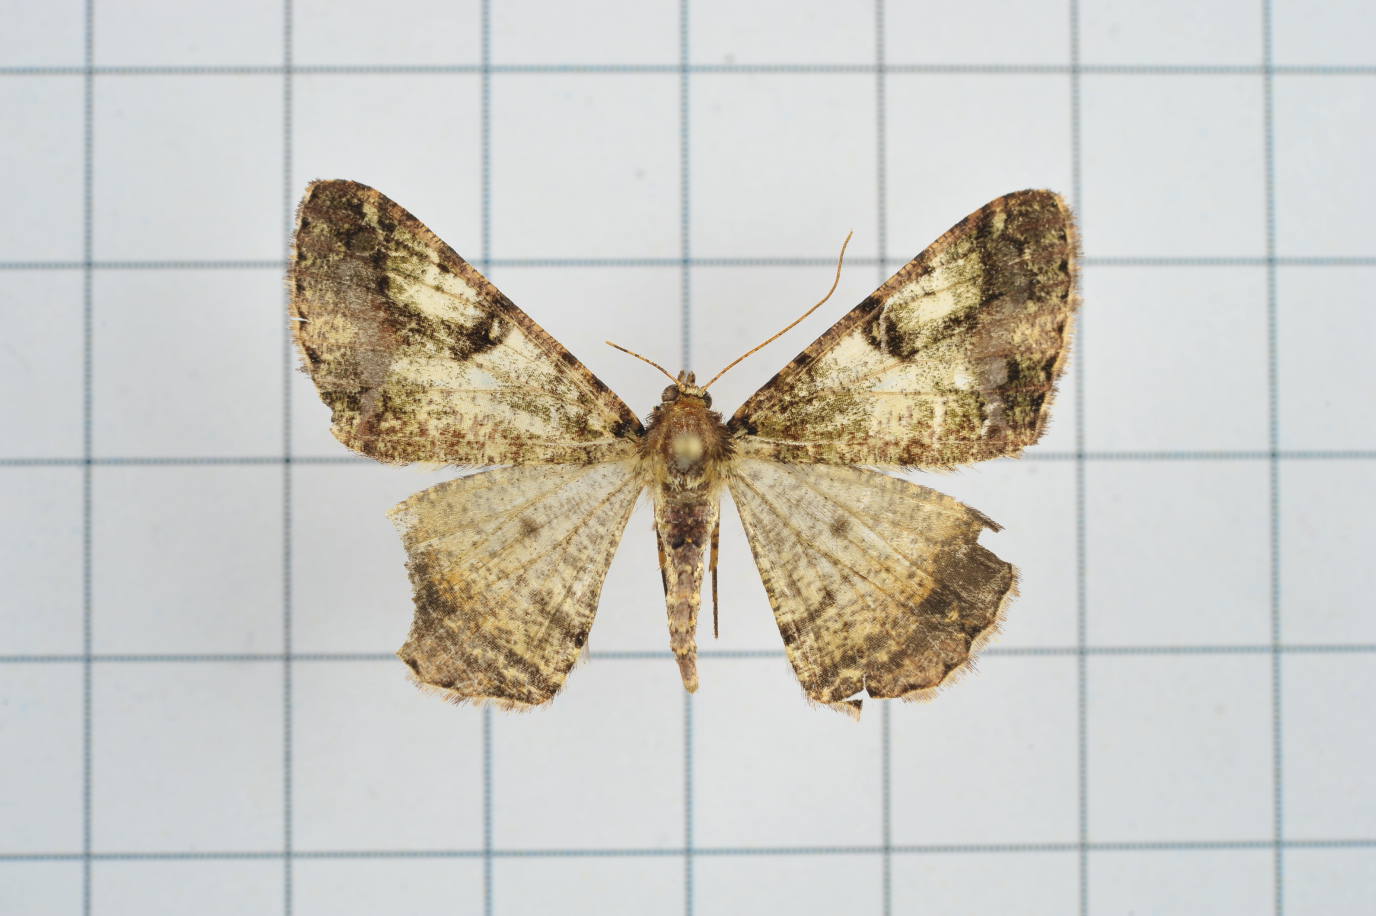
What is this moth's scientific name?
Gasterocome pannosaria orta
